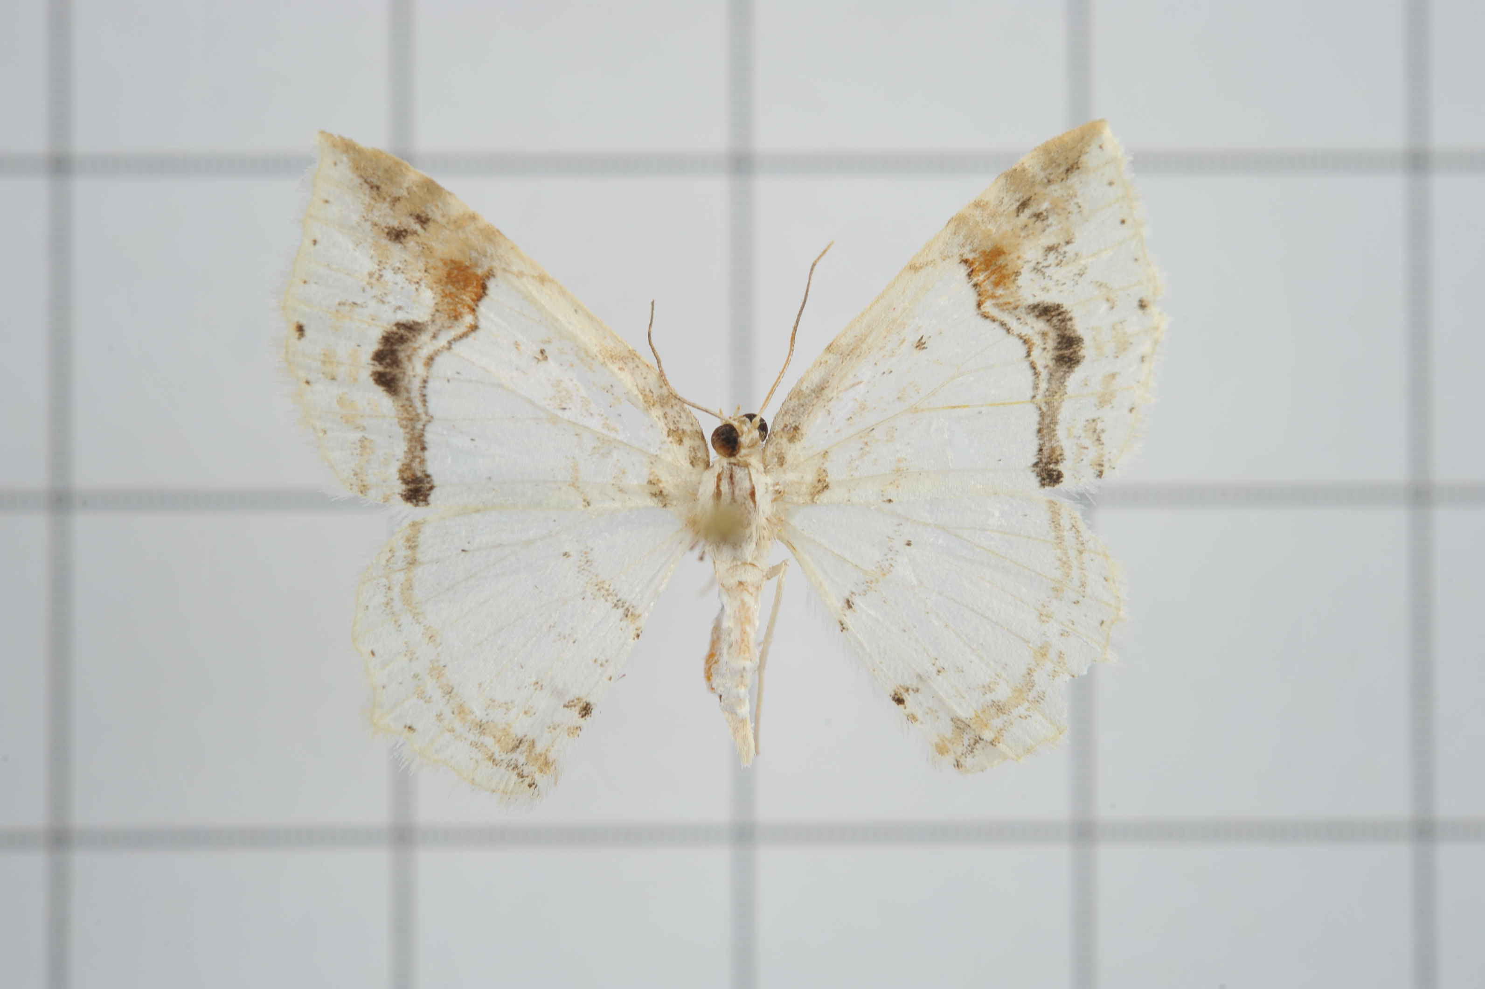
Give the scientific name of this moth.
Asthena undulata
